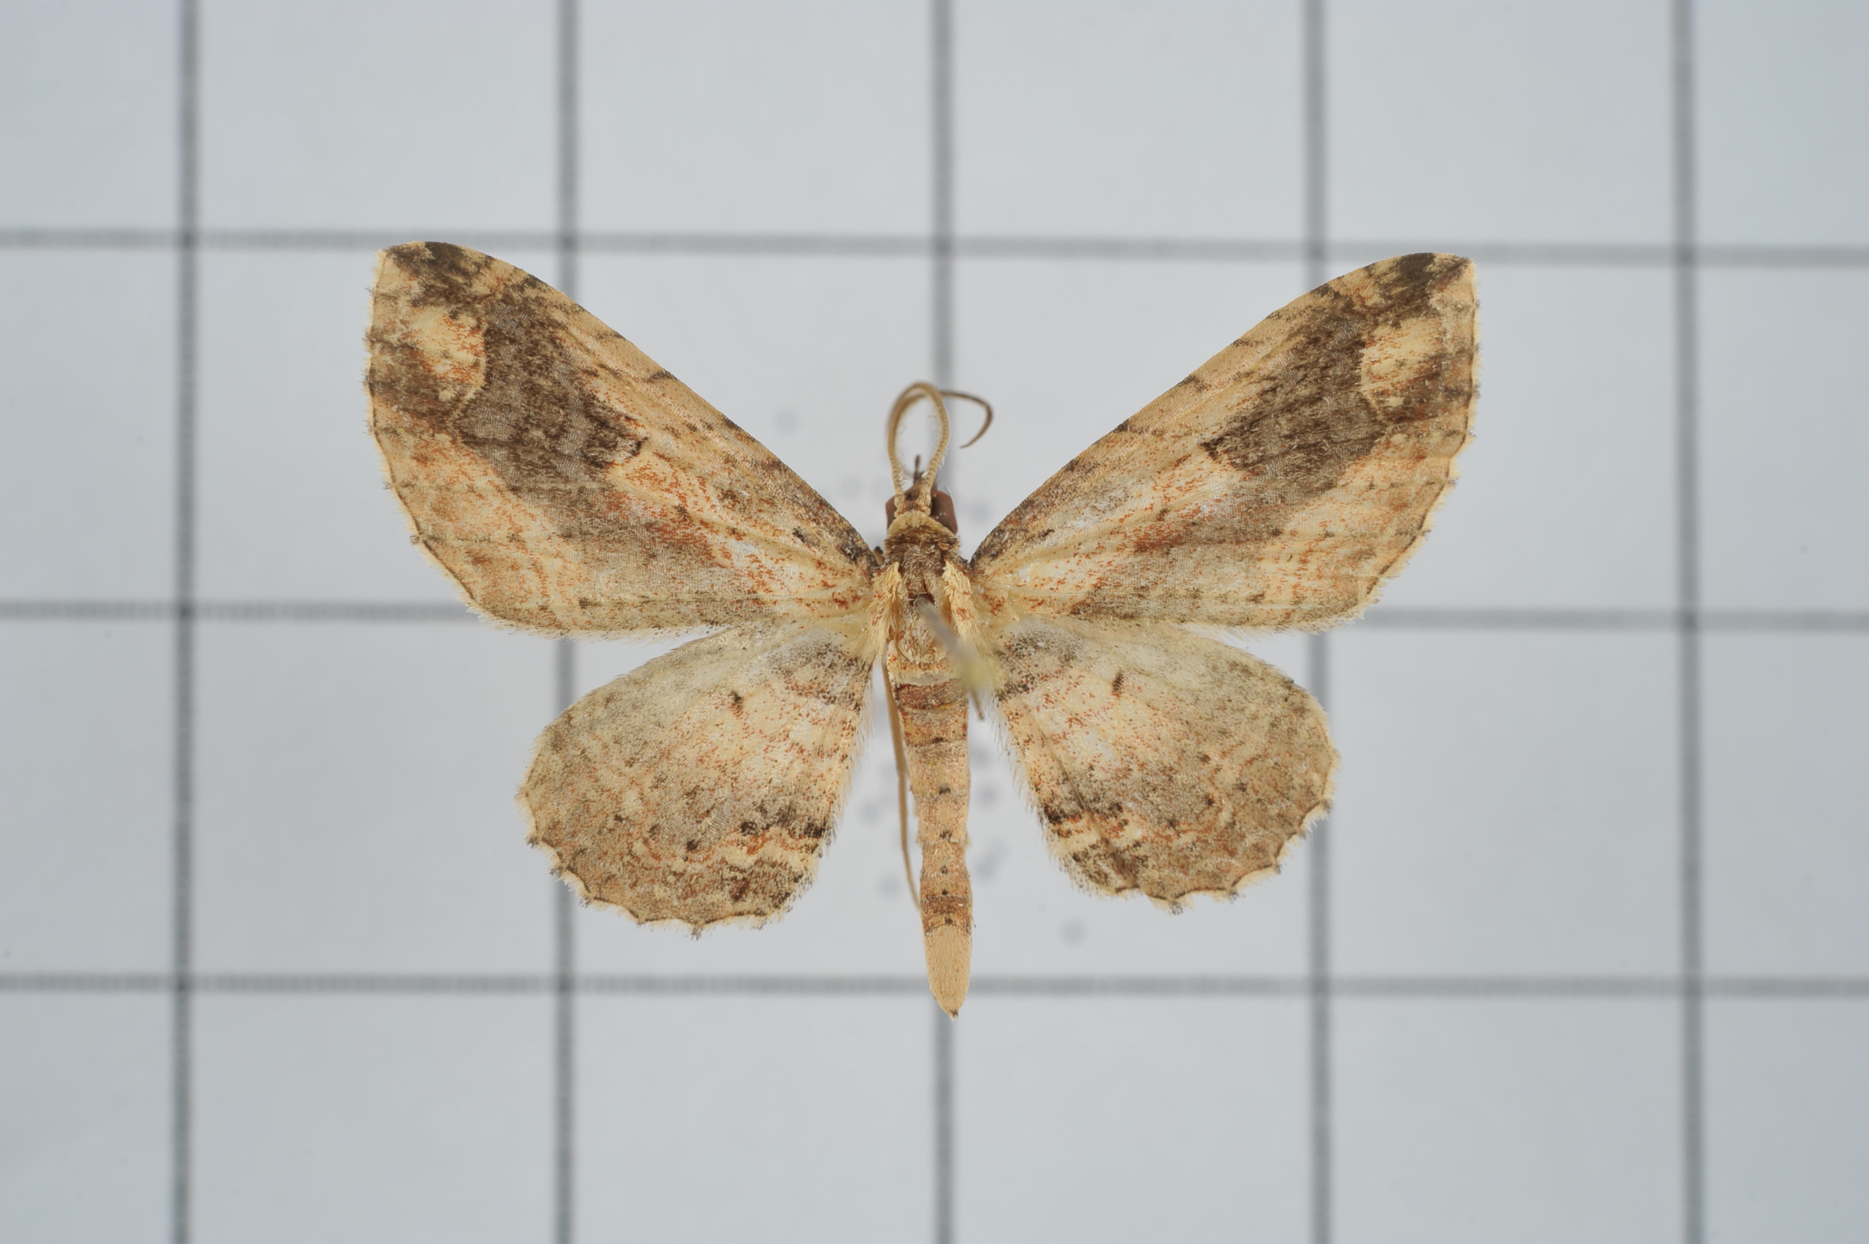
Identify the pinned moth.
Ziridava kanshireiensis
